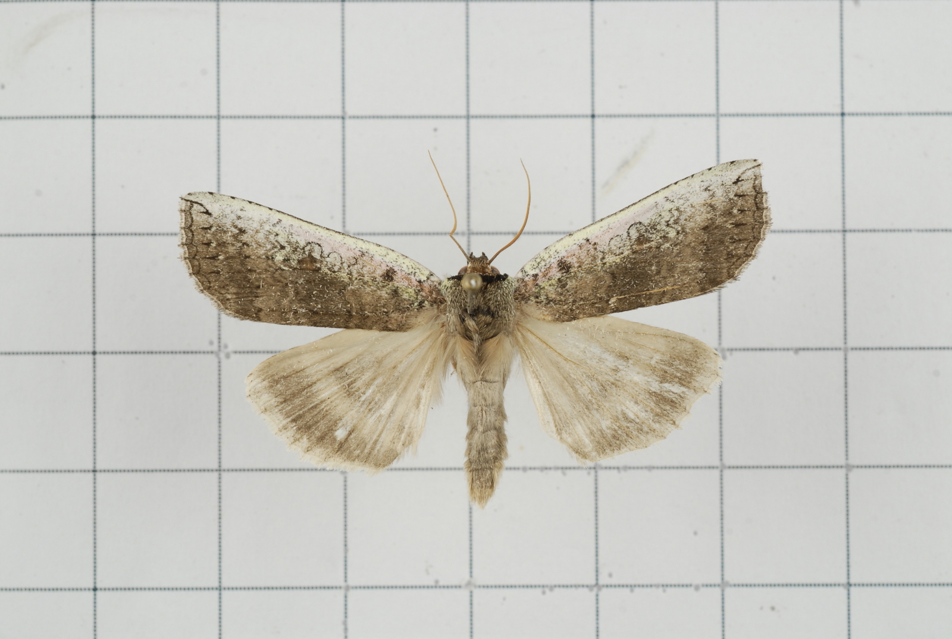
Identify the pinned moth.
Tethea oberthueri taiwana
